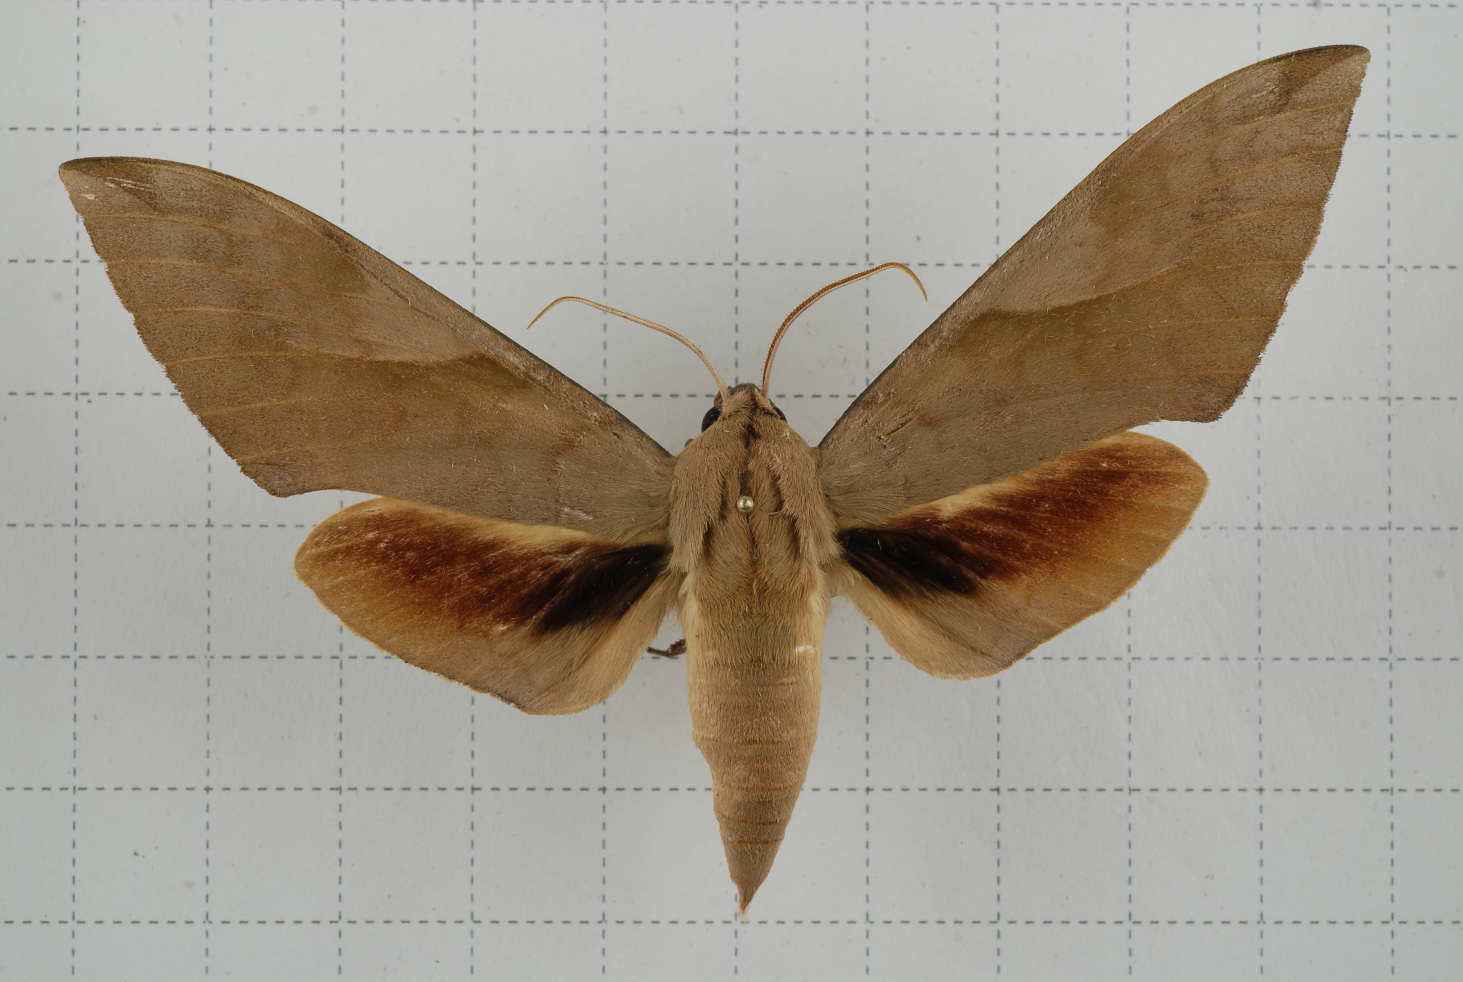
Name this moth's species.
Clanis bilineata formosana
